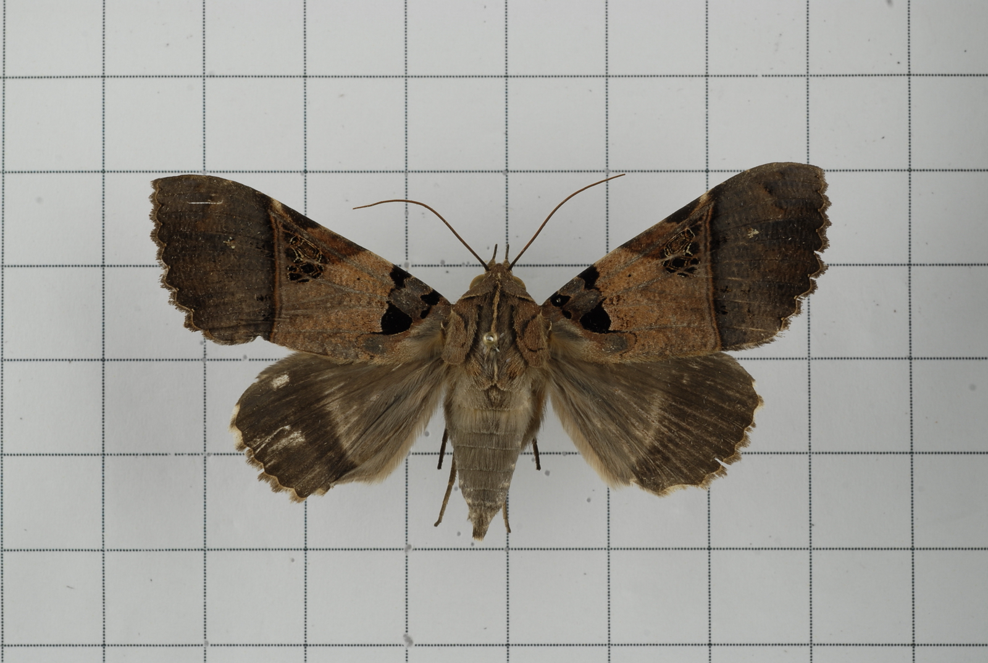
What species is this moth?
Serrodes campana
